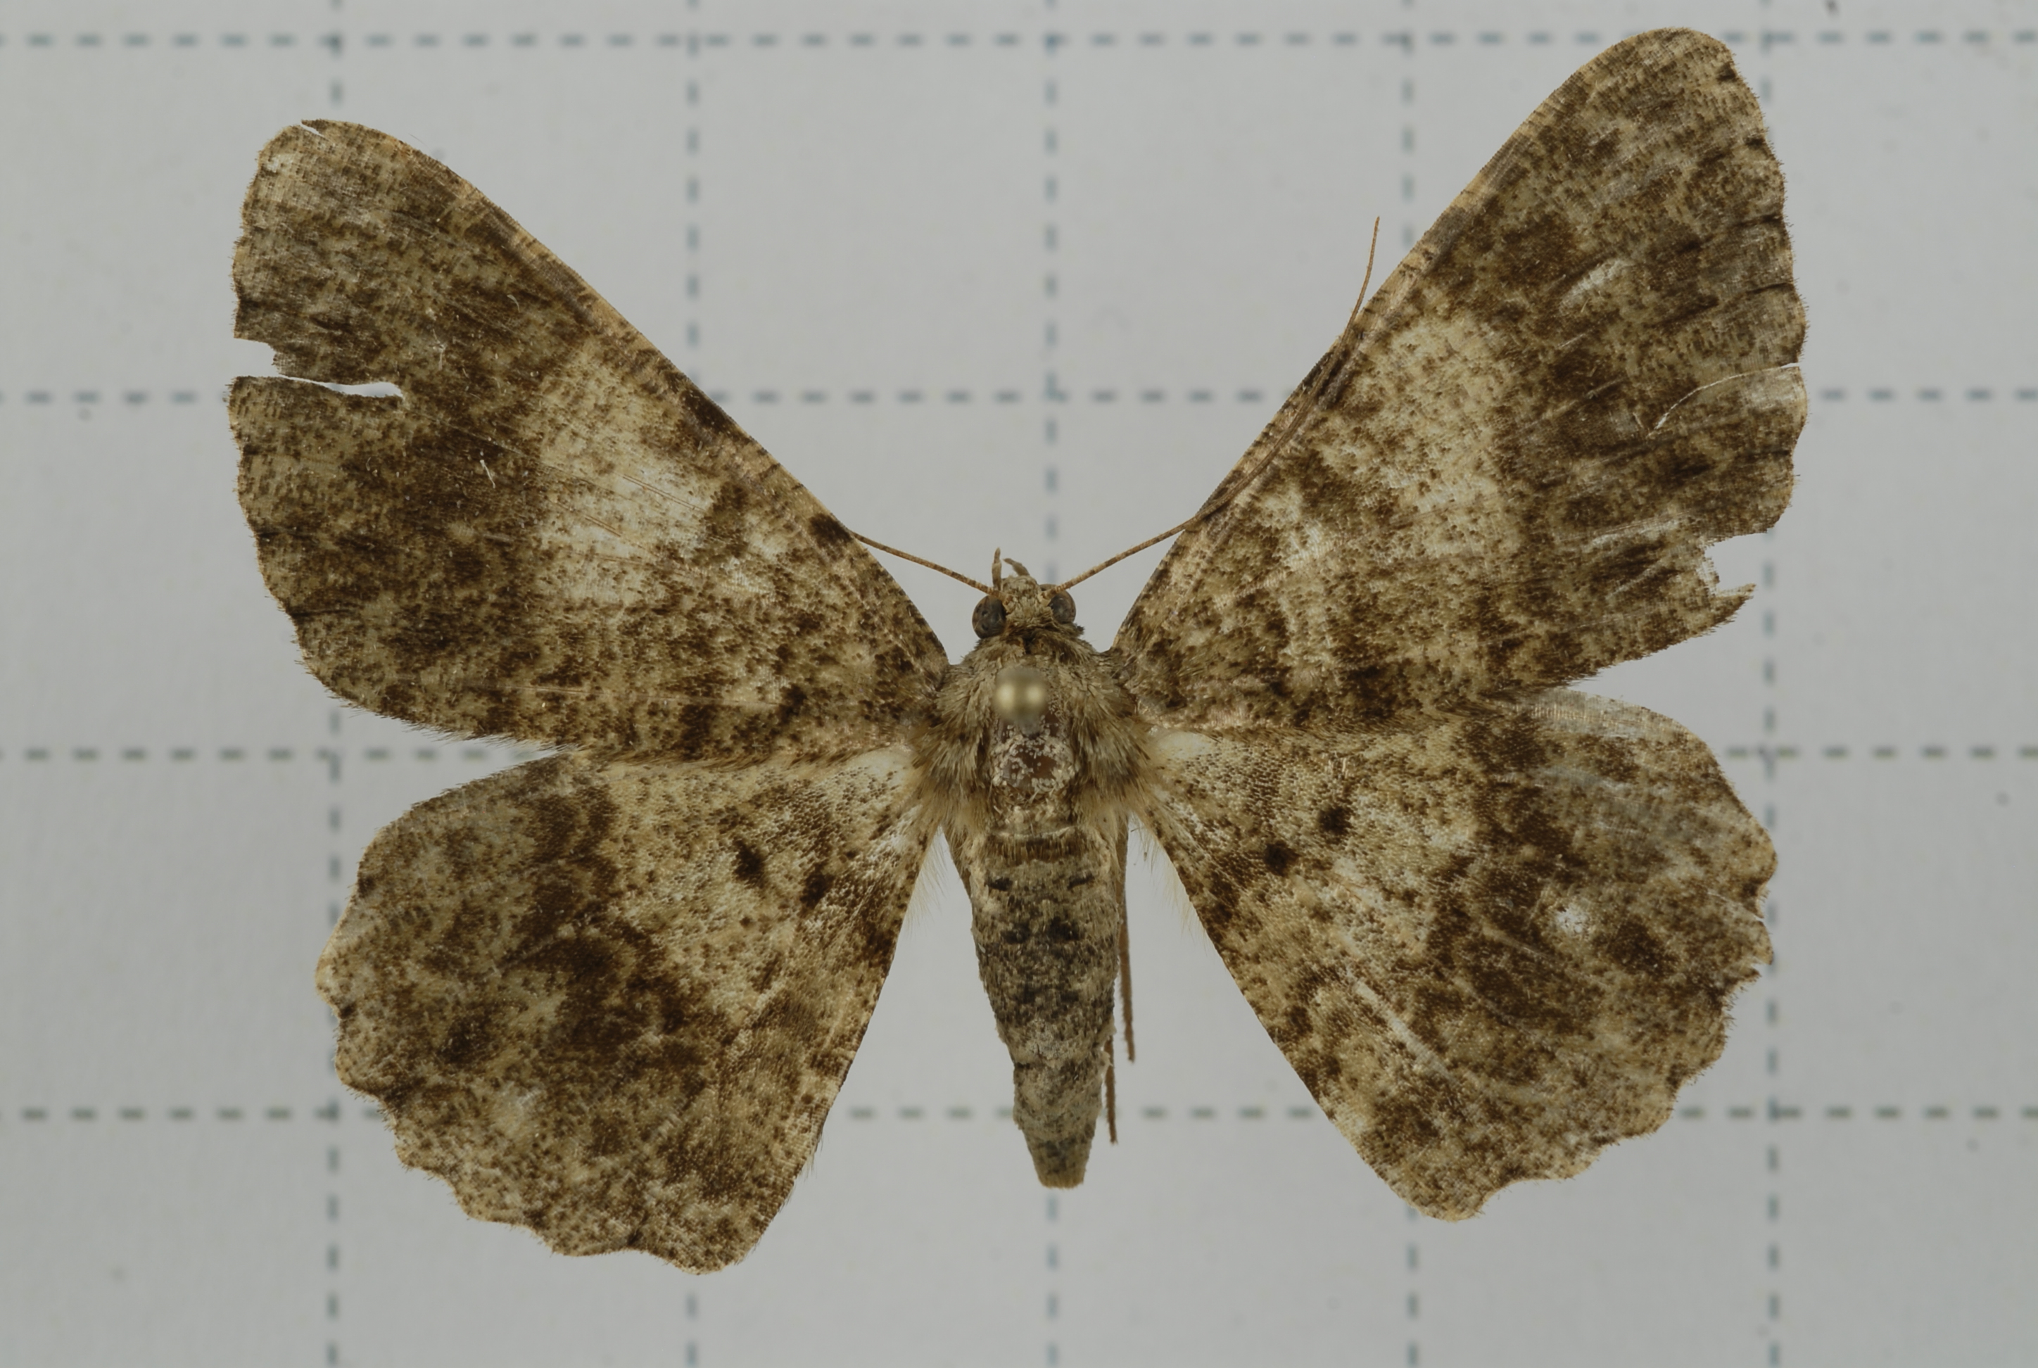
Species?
Racotis boarmiaria
